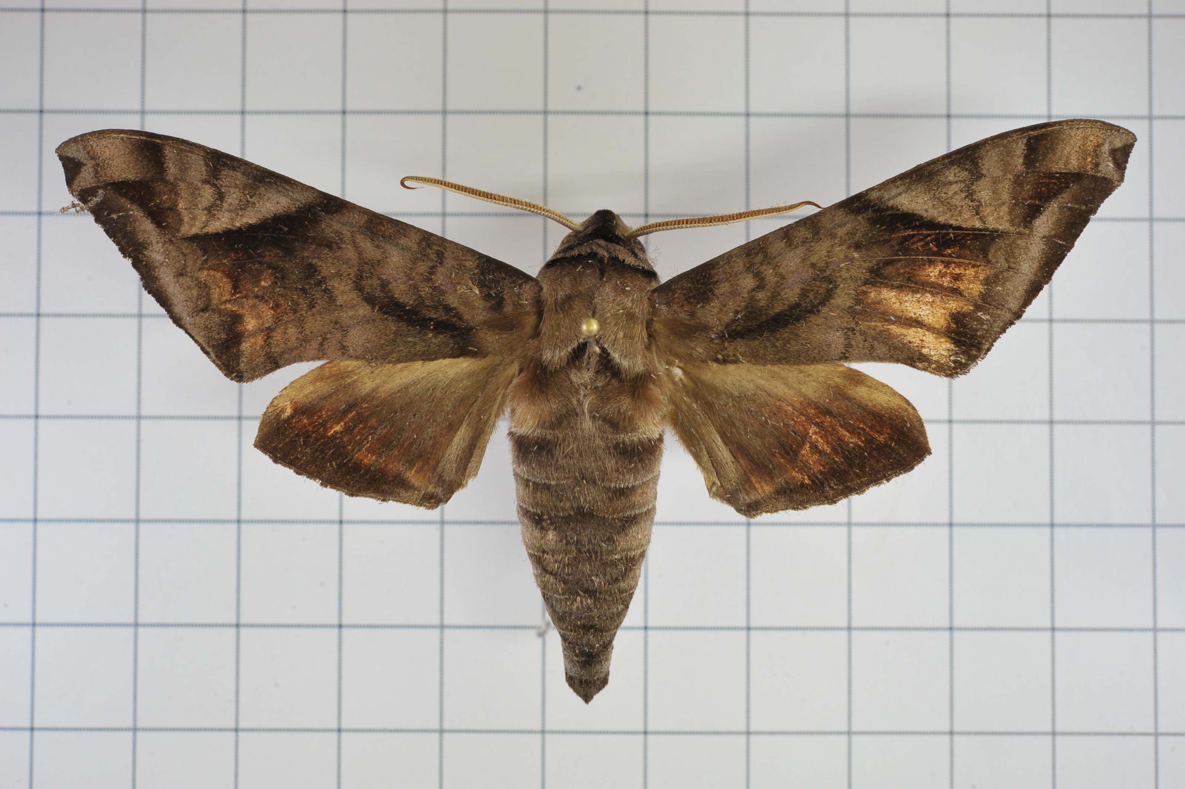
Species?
Acosmeryx naga metanaga
